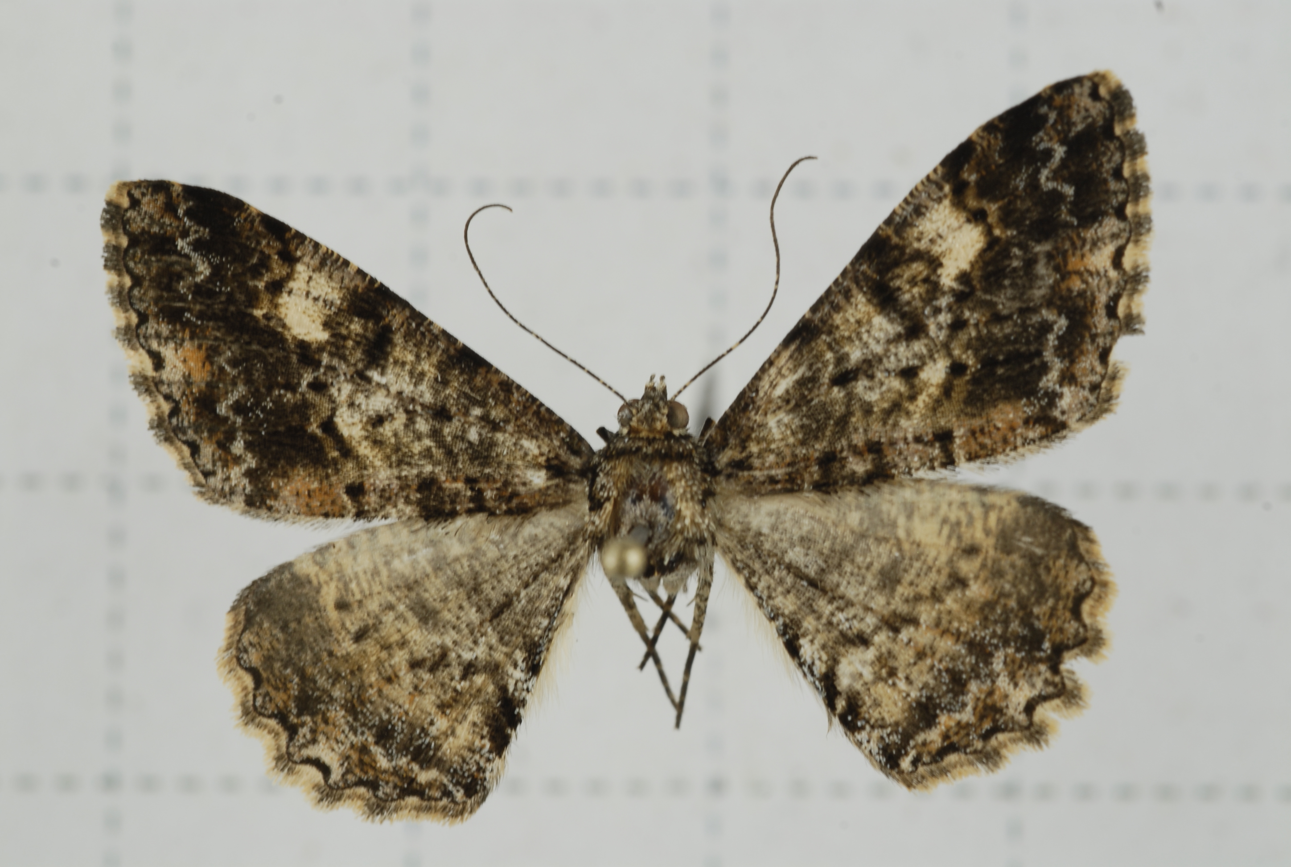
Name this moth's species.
Alcis taiwanovariegata
